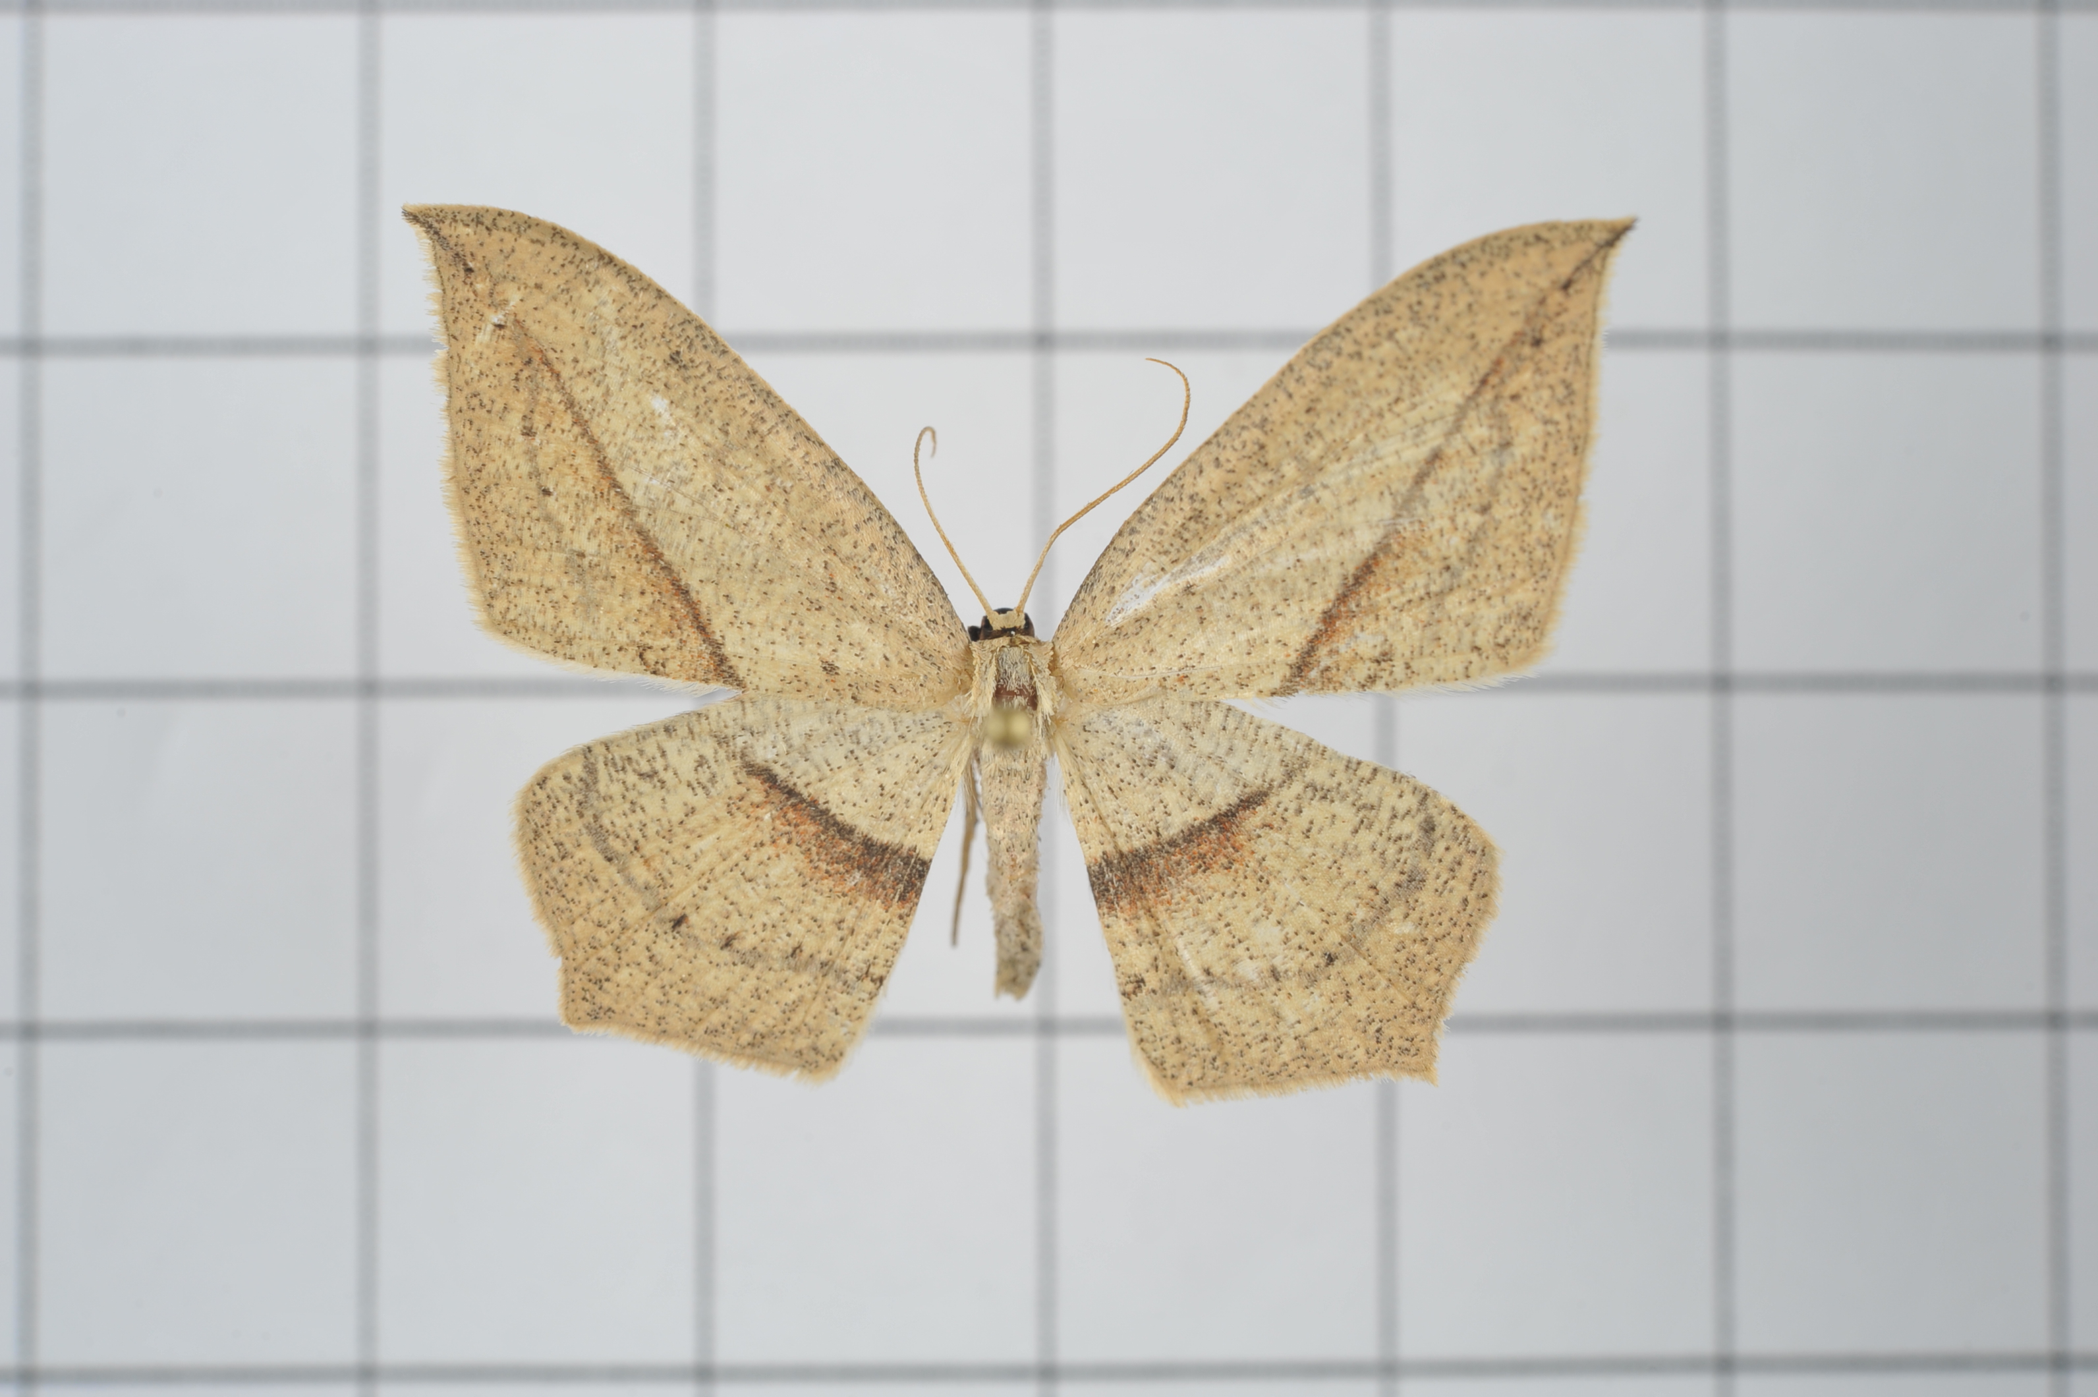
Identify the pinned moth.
Timandra stueningi
